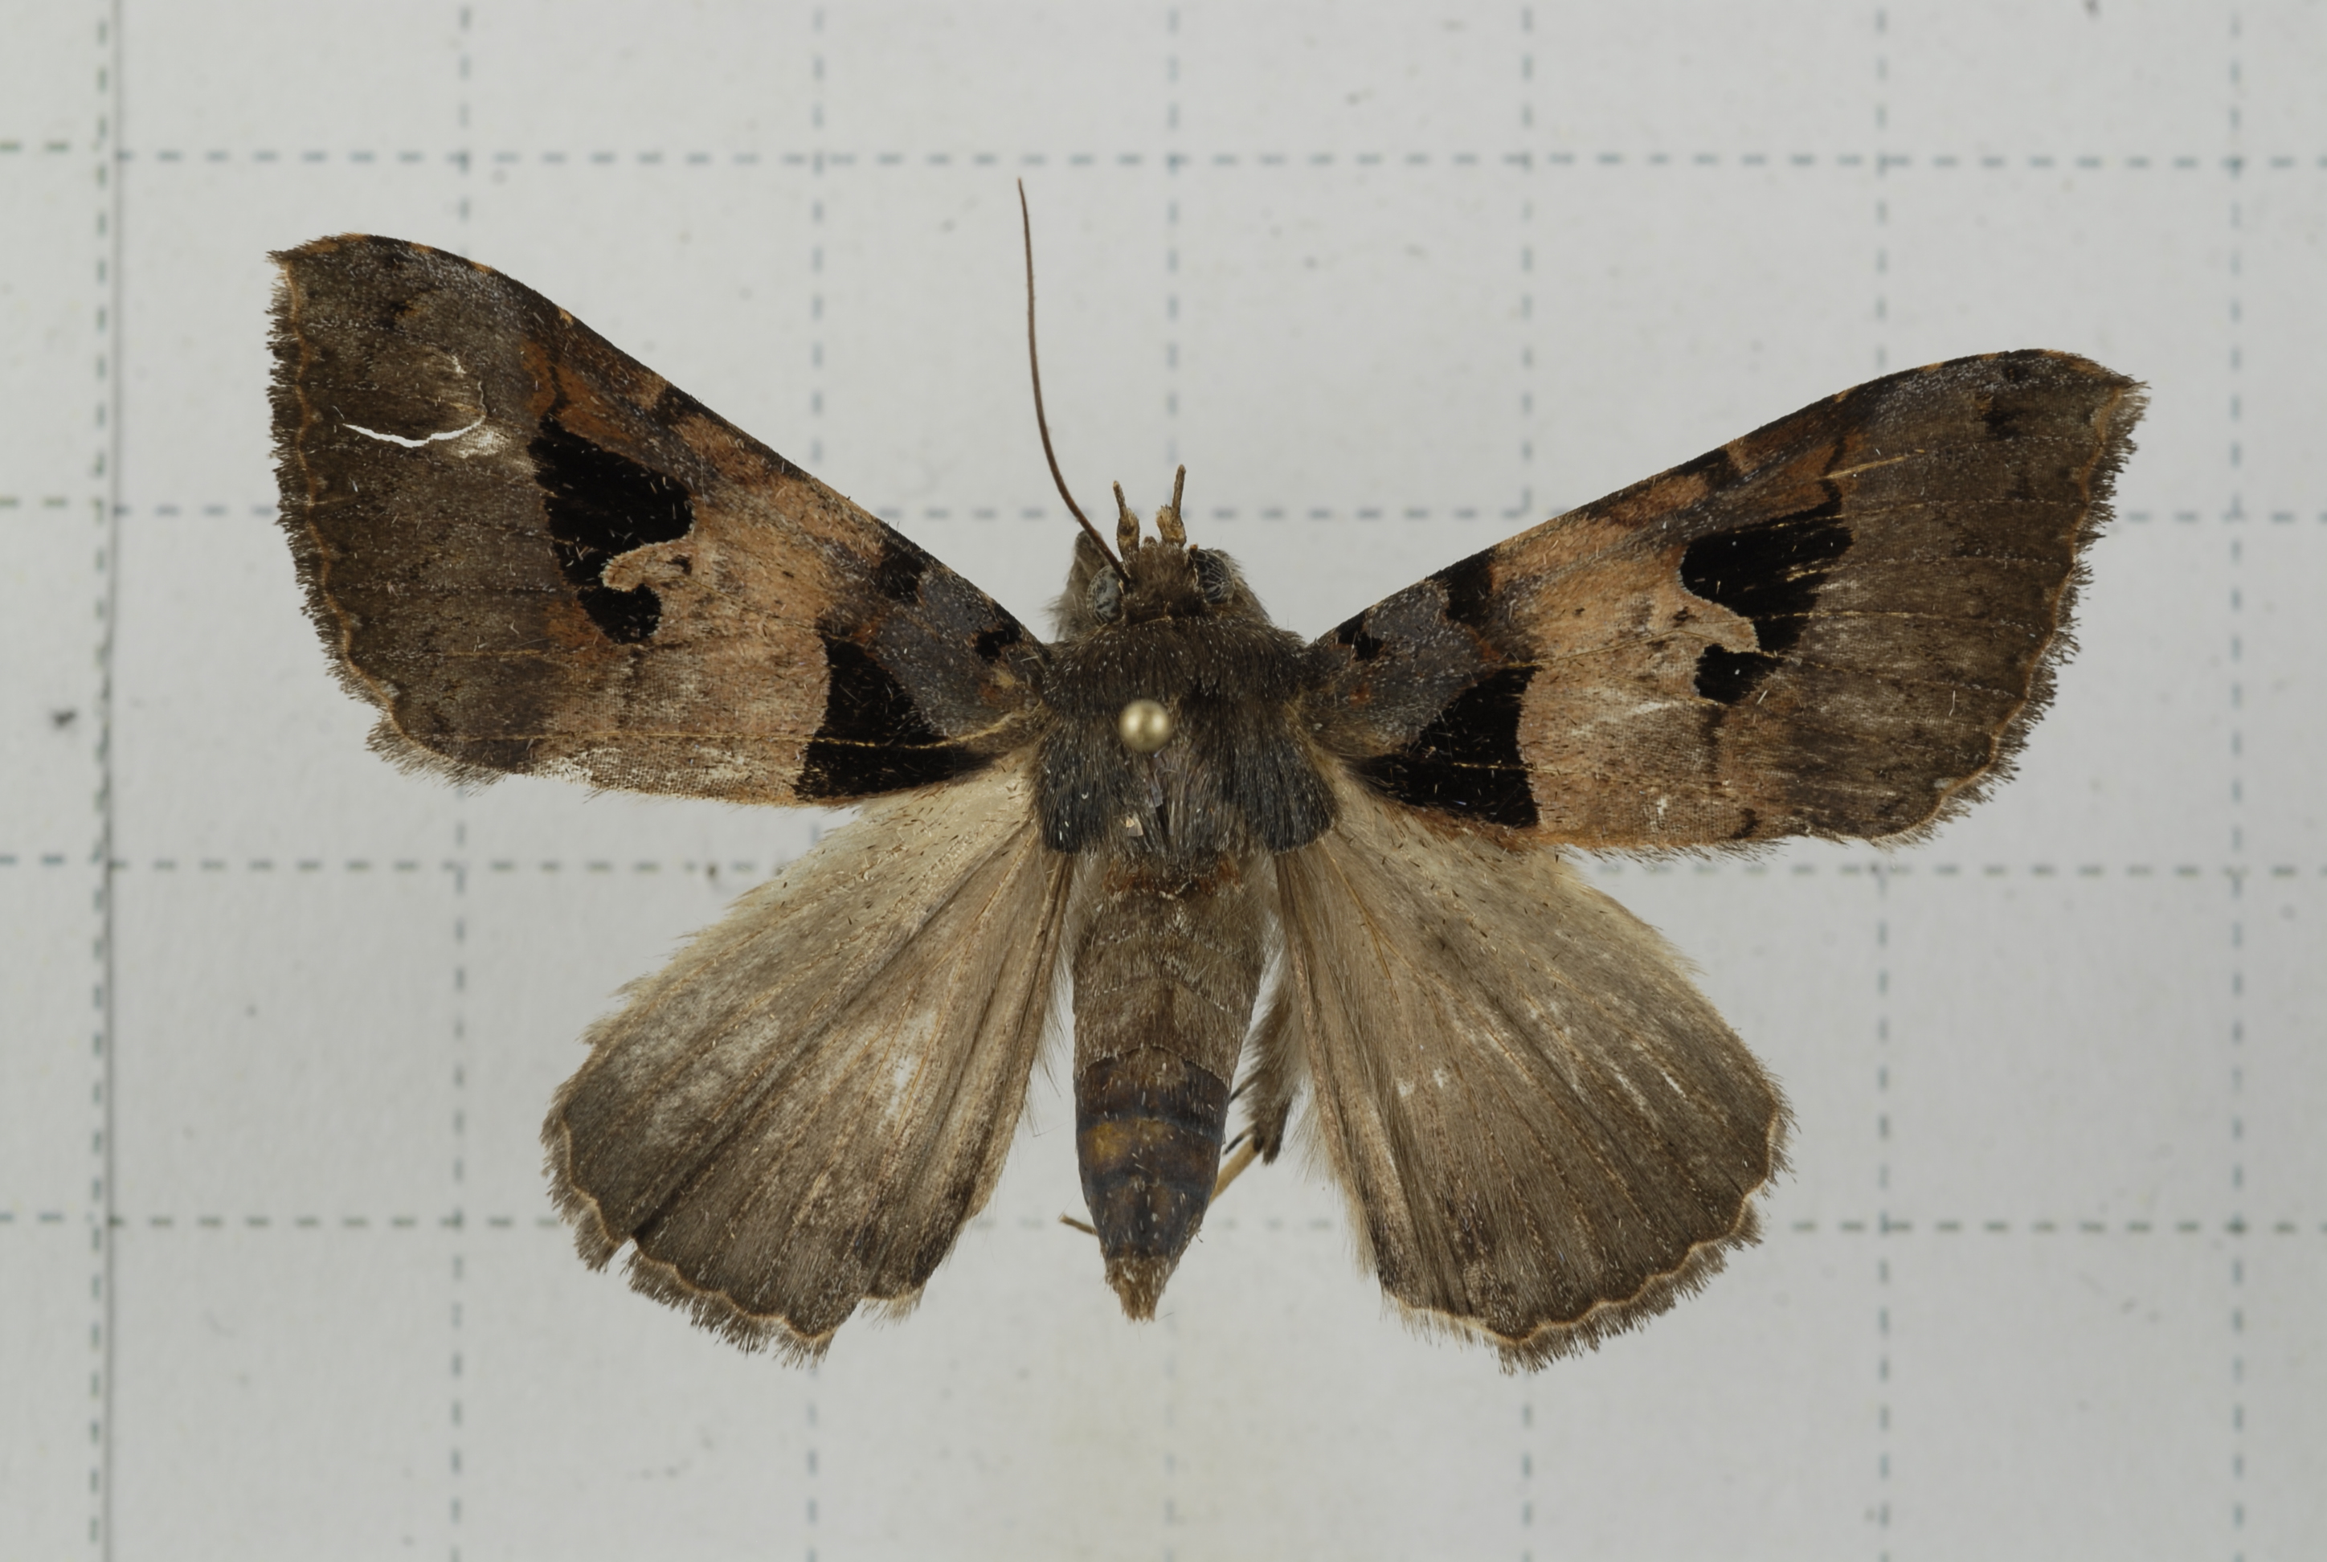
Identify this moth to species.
Avatha chinensis
